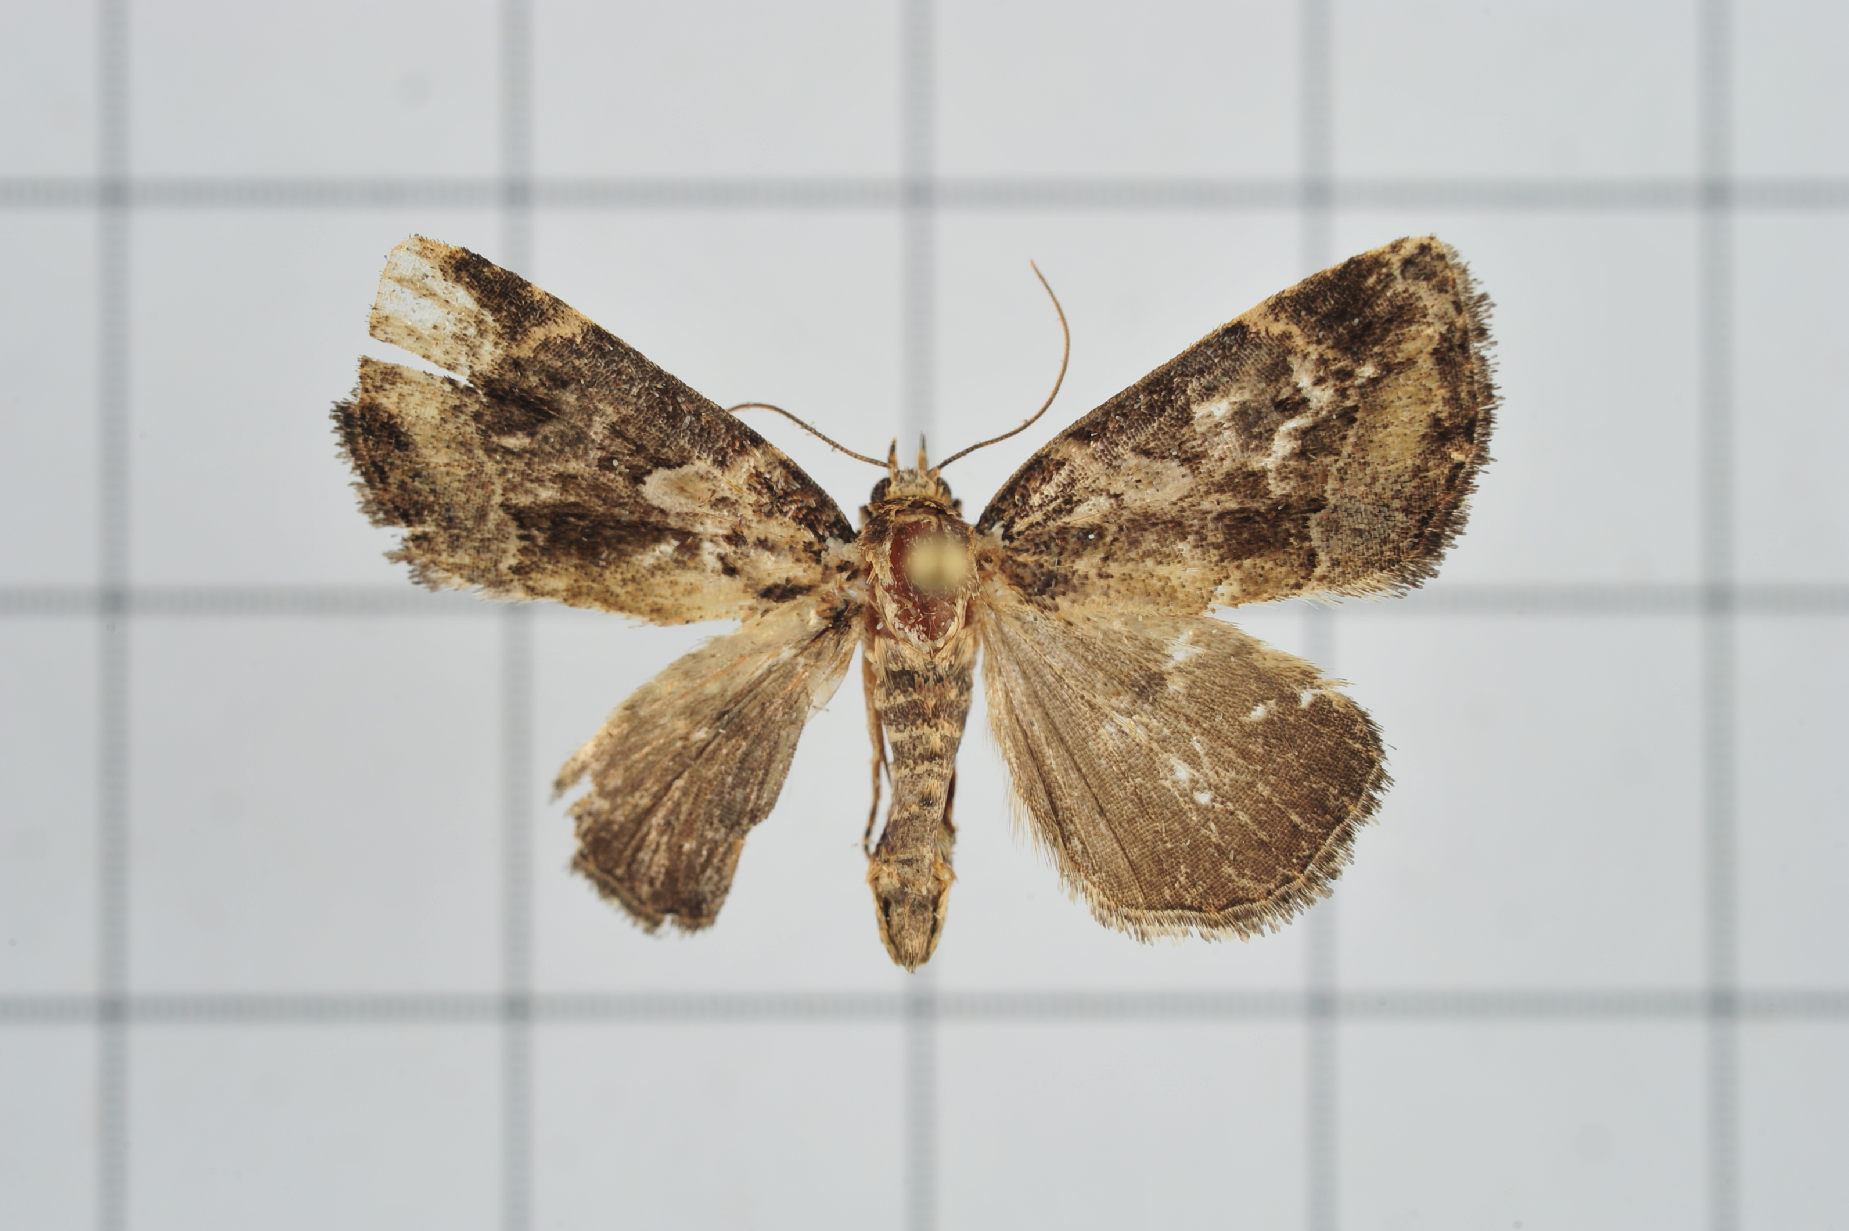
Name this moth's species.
Pseudodeltote postvittata
